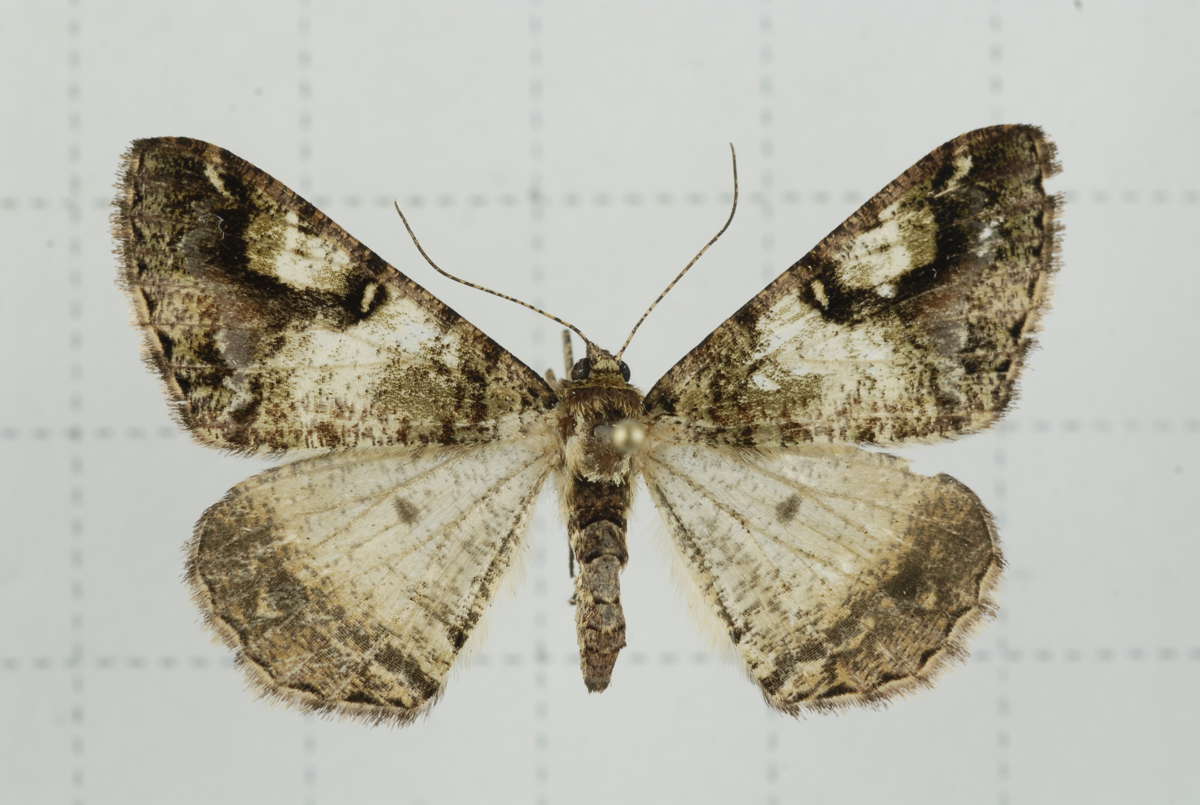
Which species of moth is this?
Gasterocome pannosaria orta
